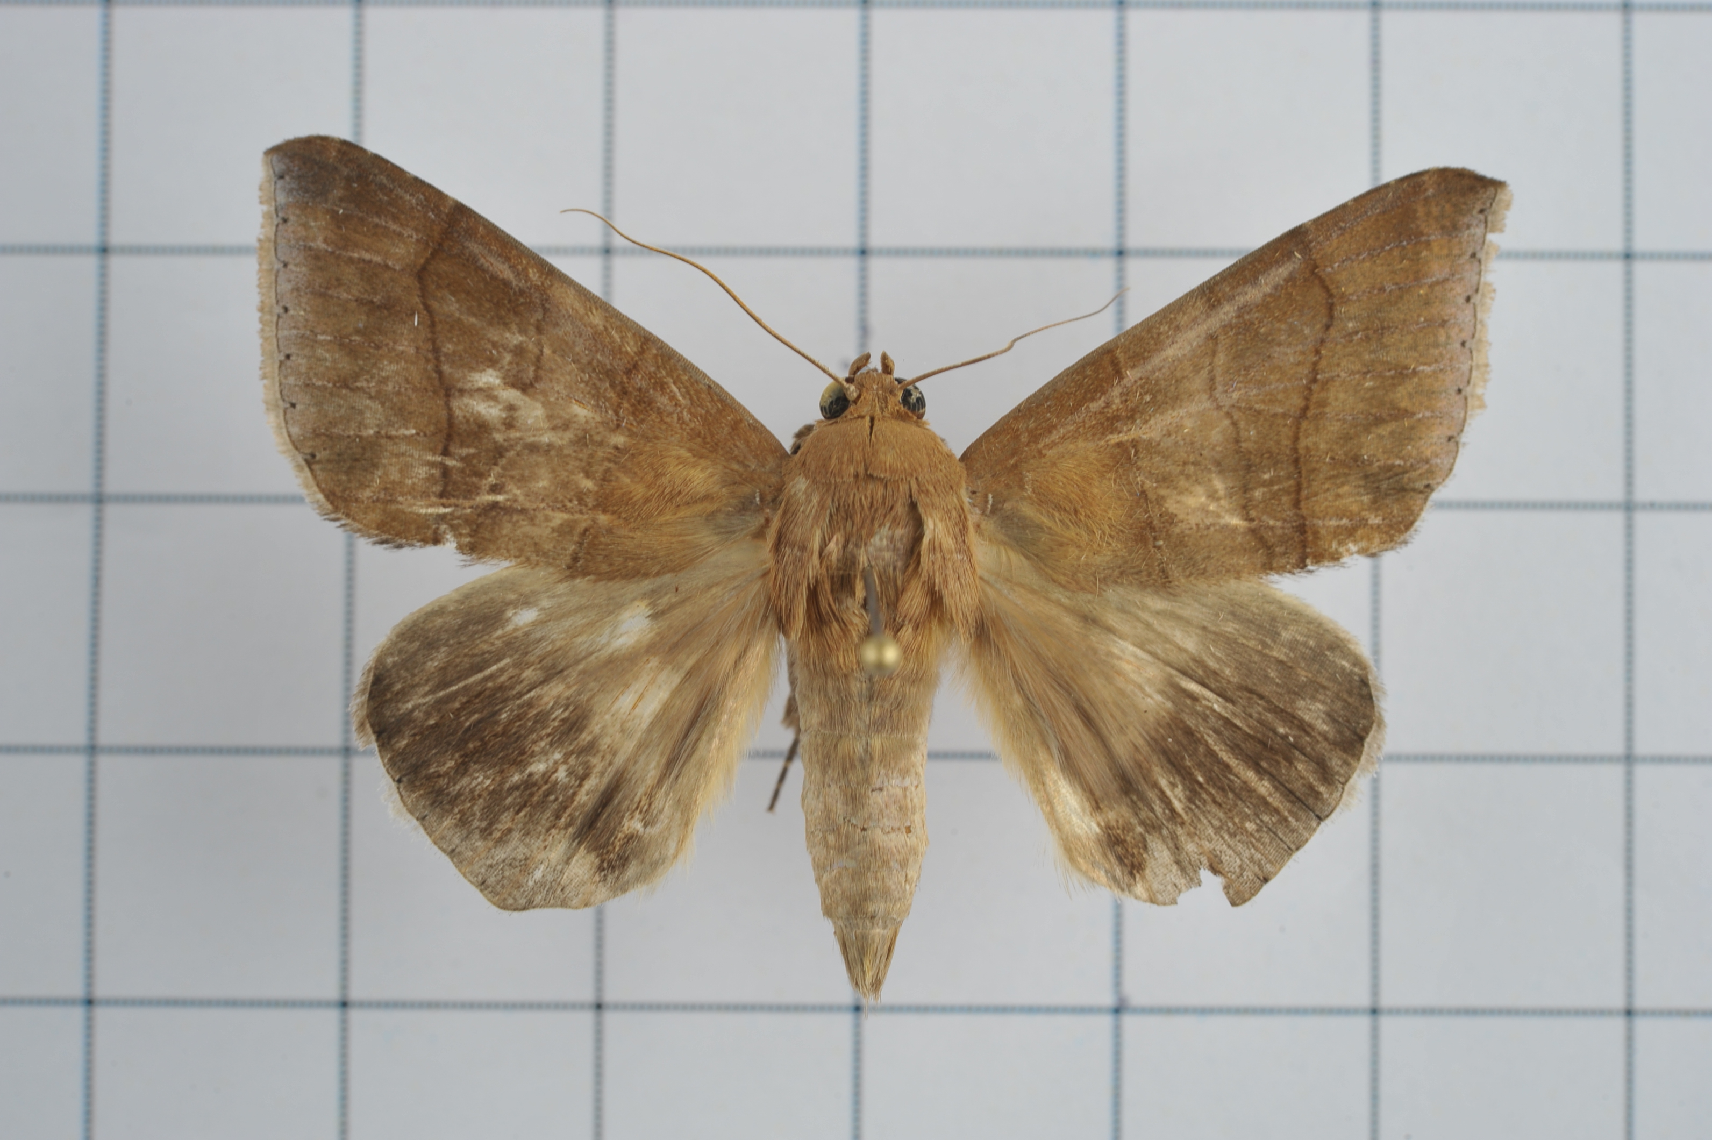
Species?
Bastilla absentimacula
